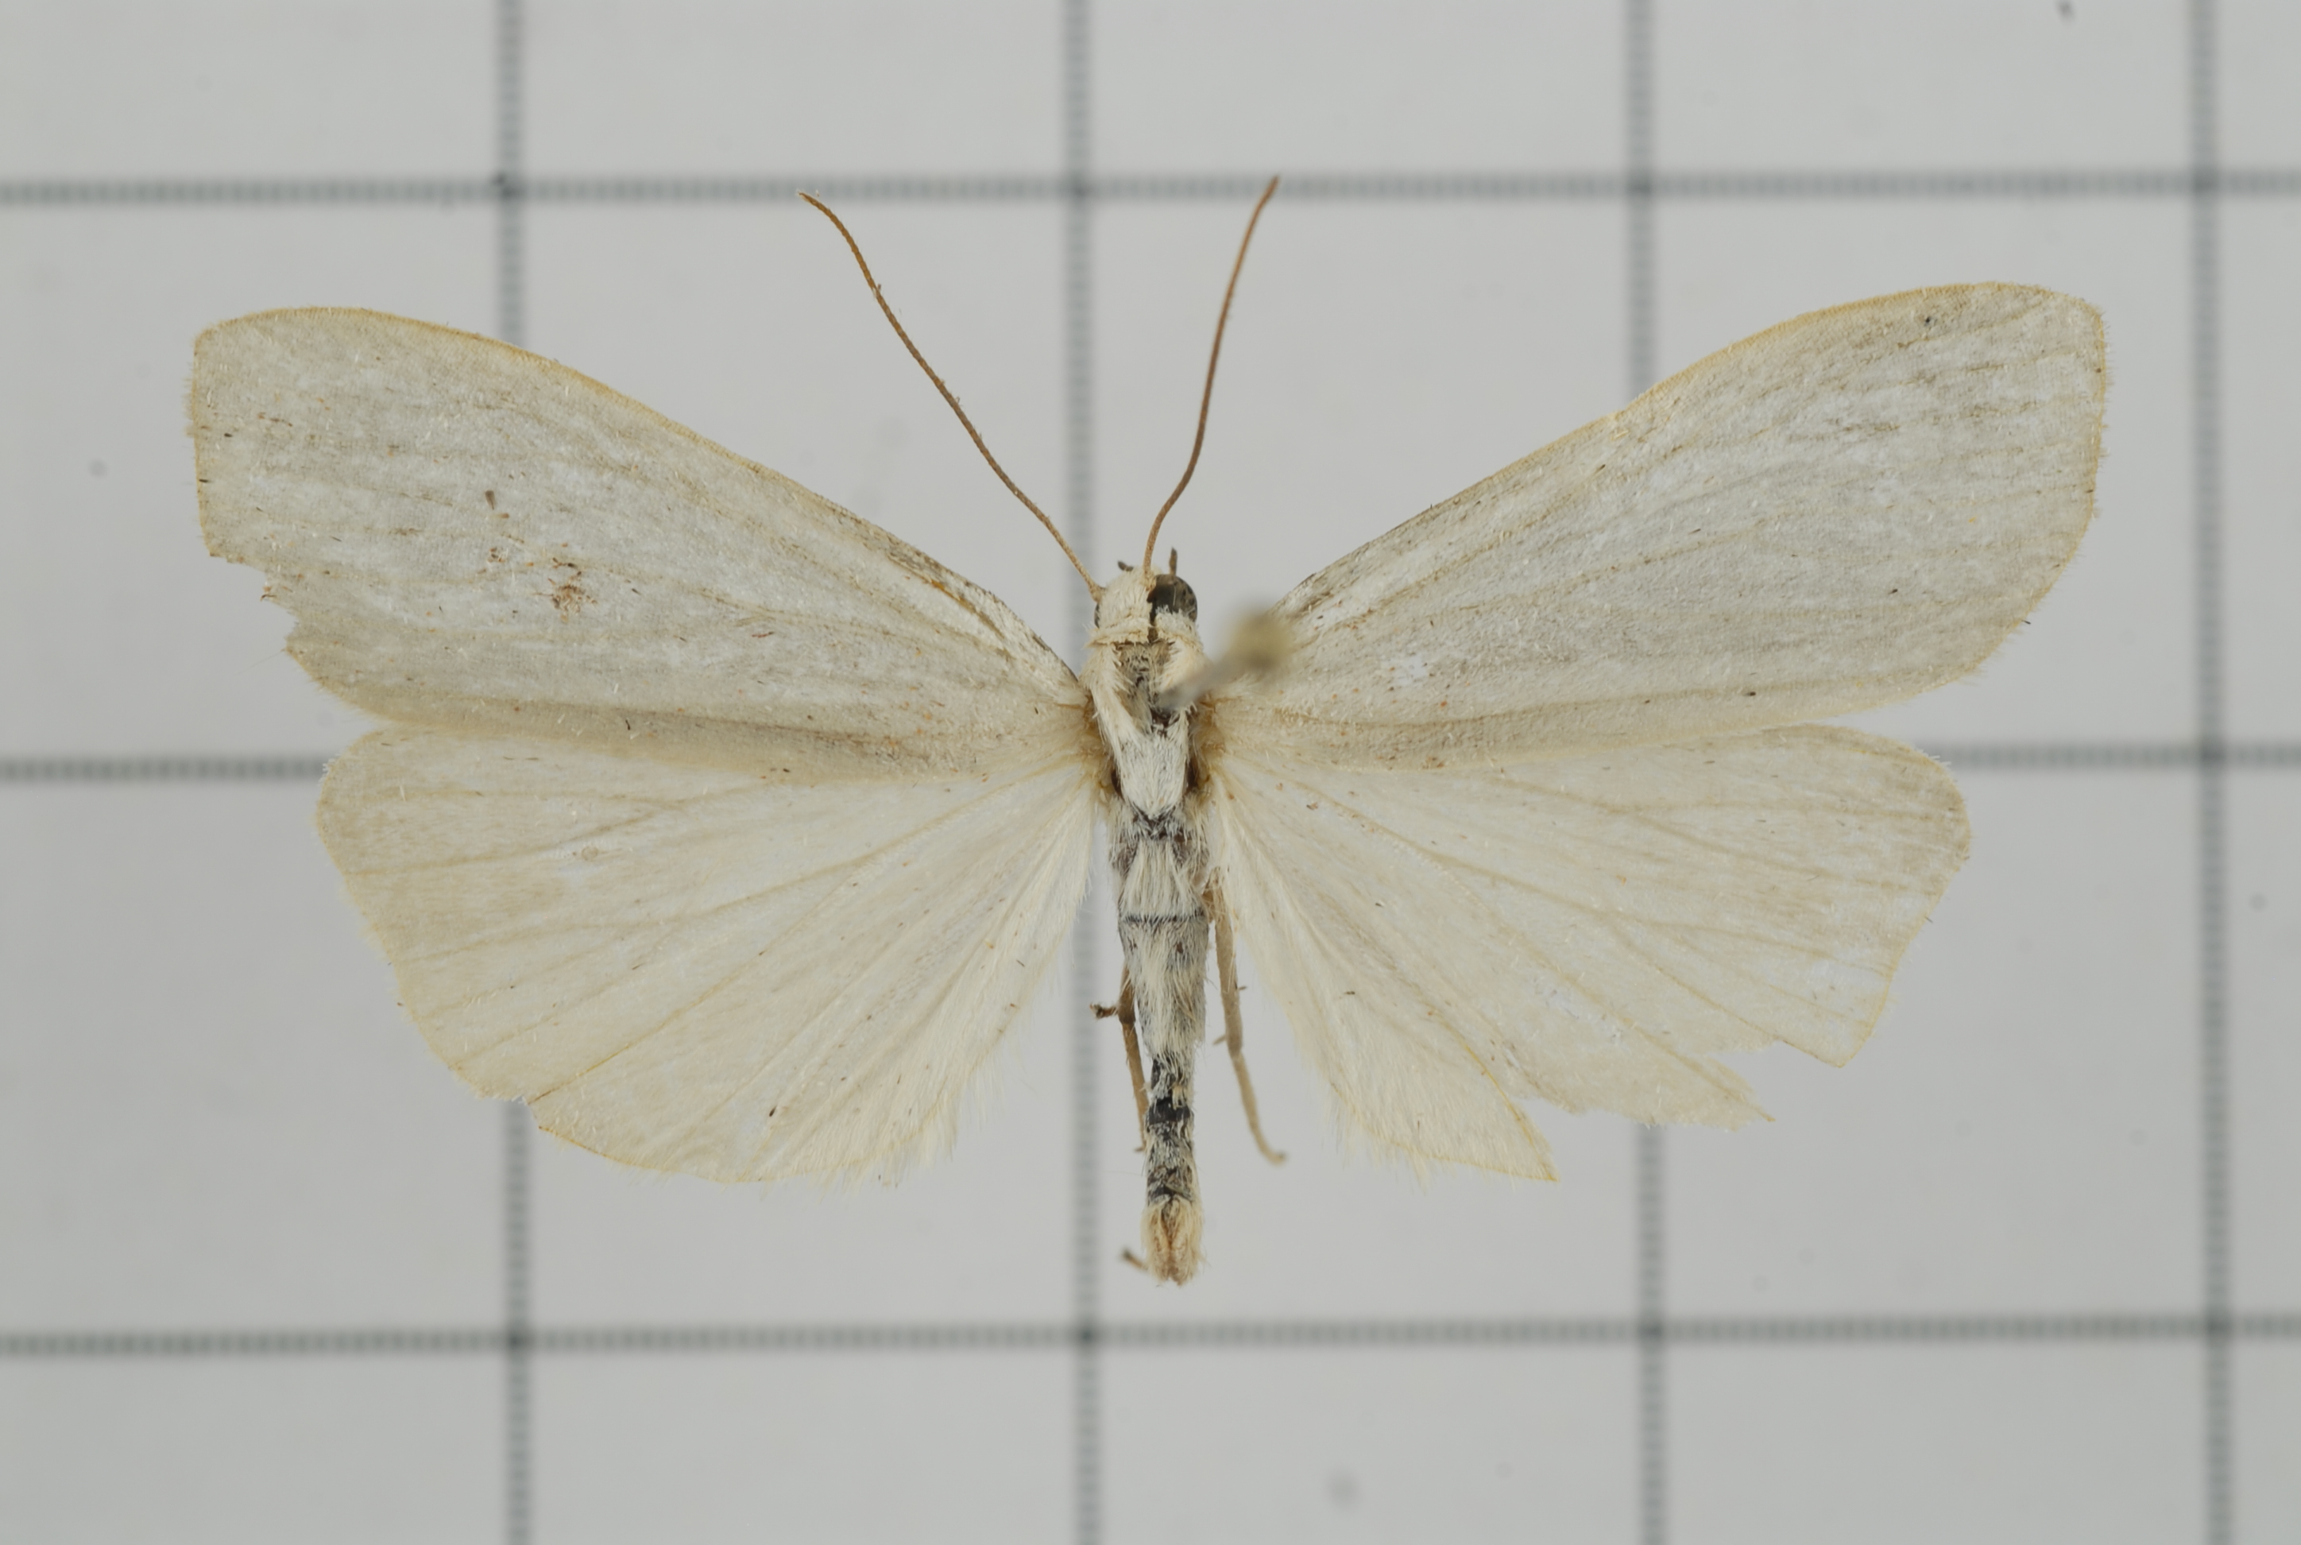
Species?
Ghoria tecta
